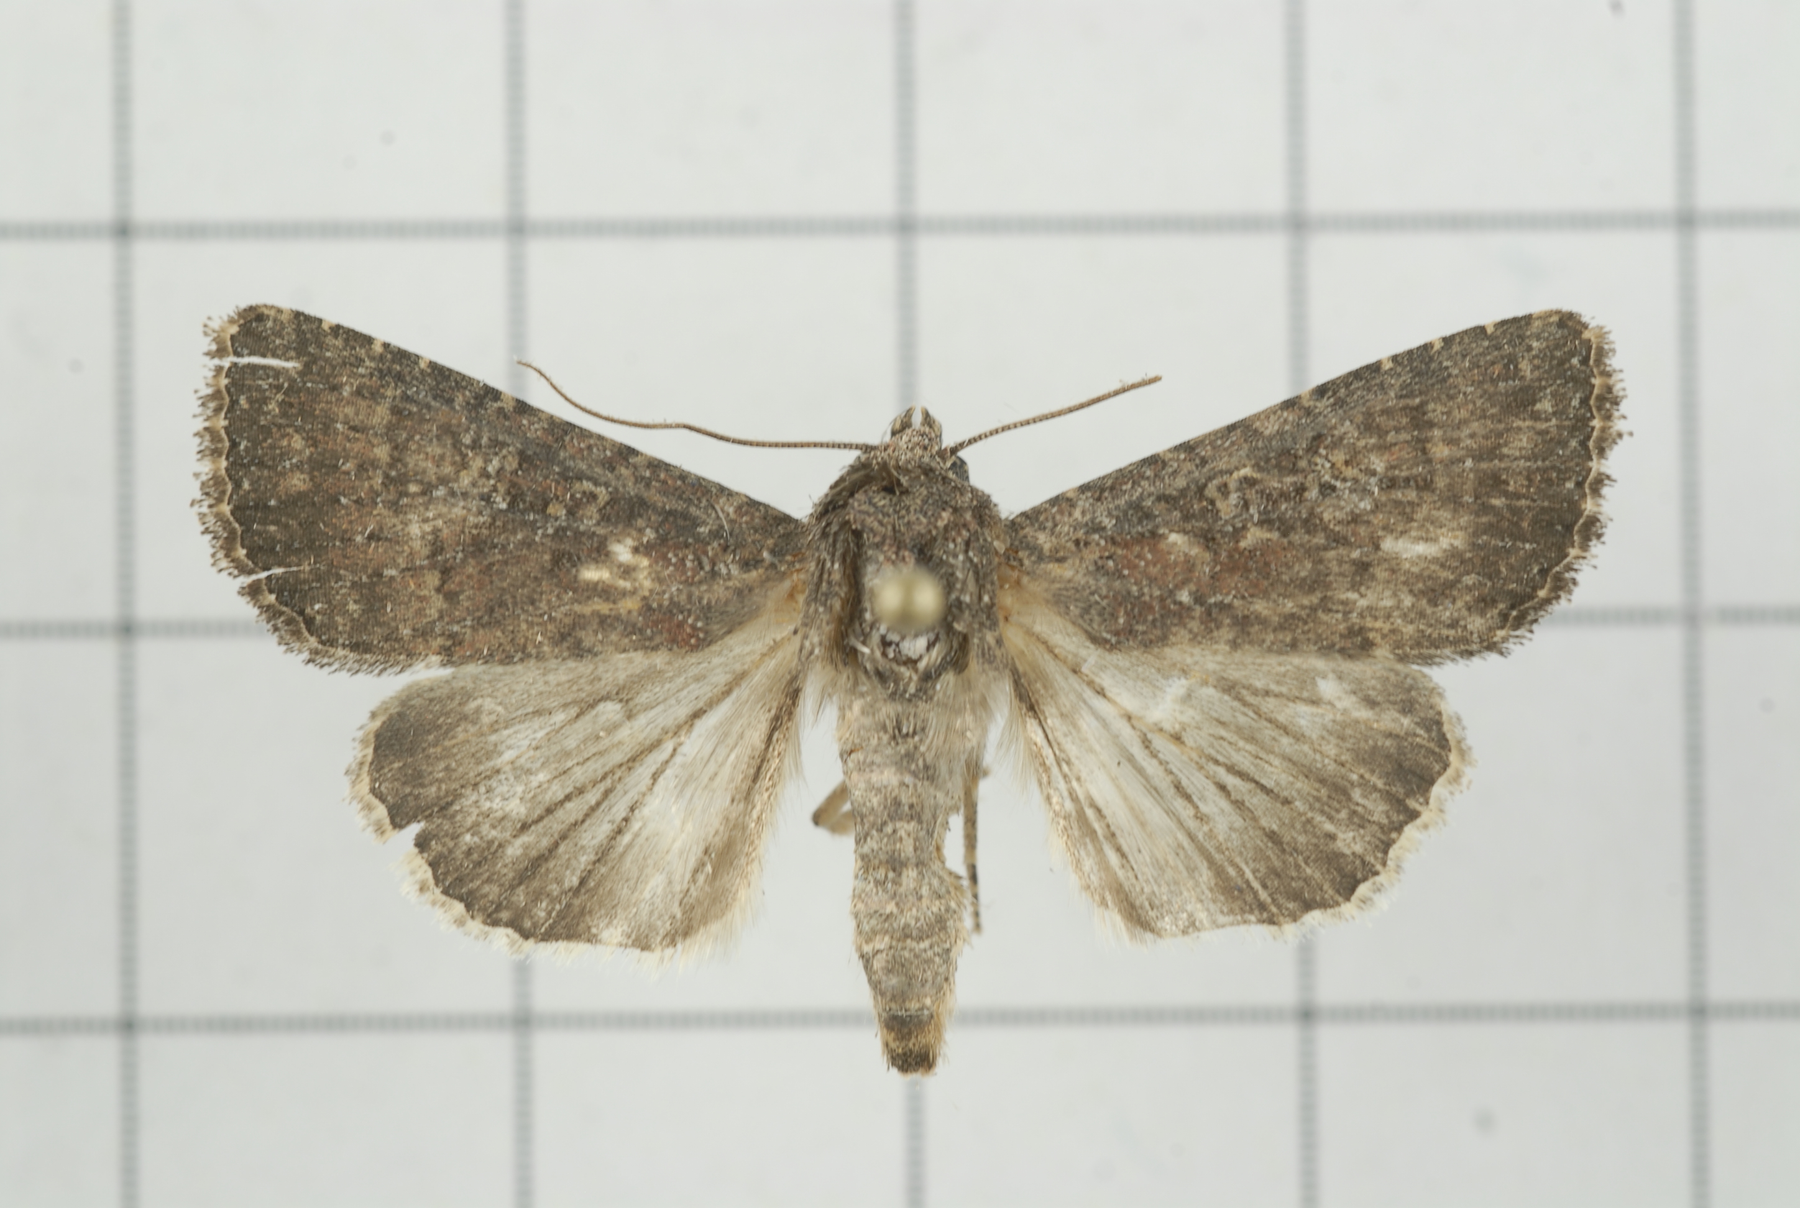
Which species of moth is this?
Condica illecta
